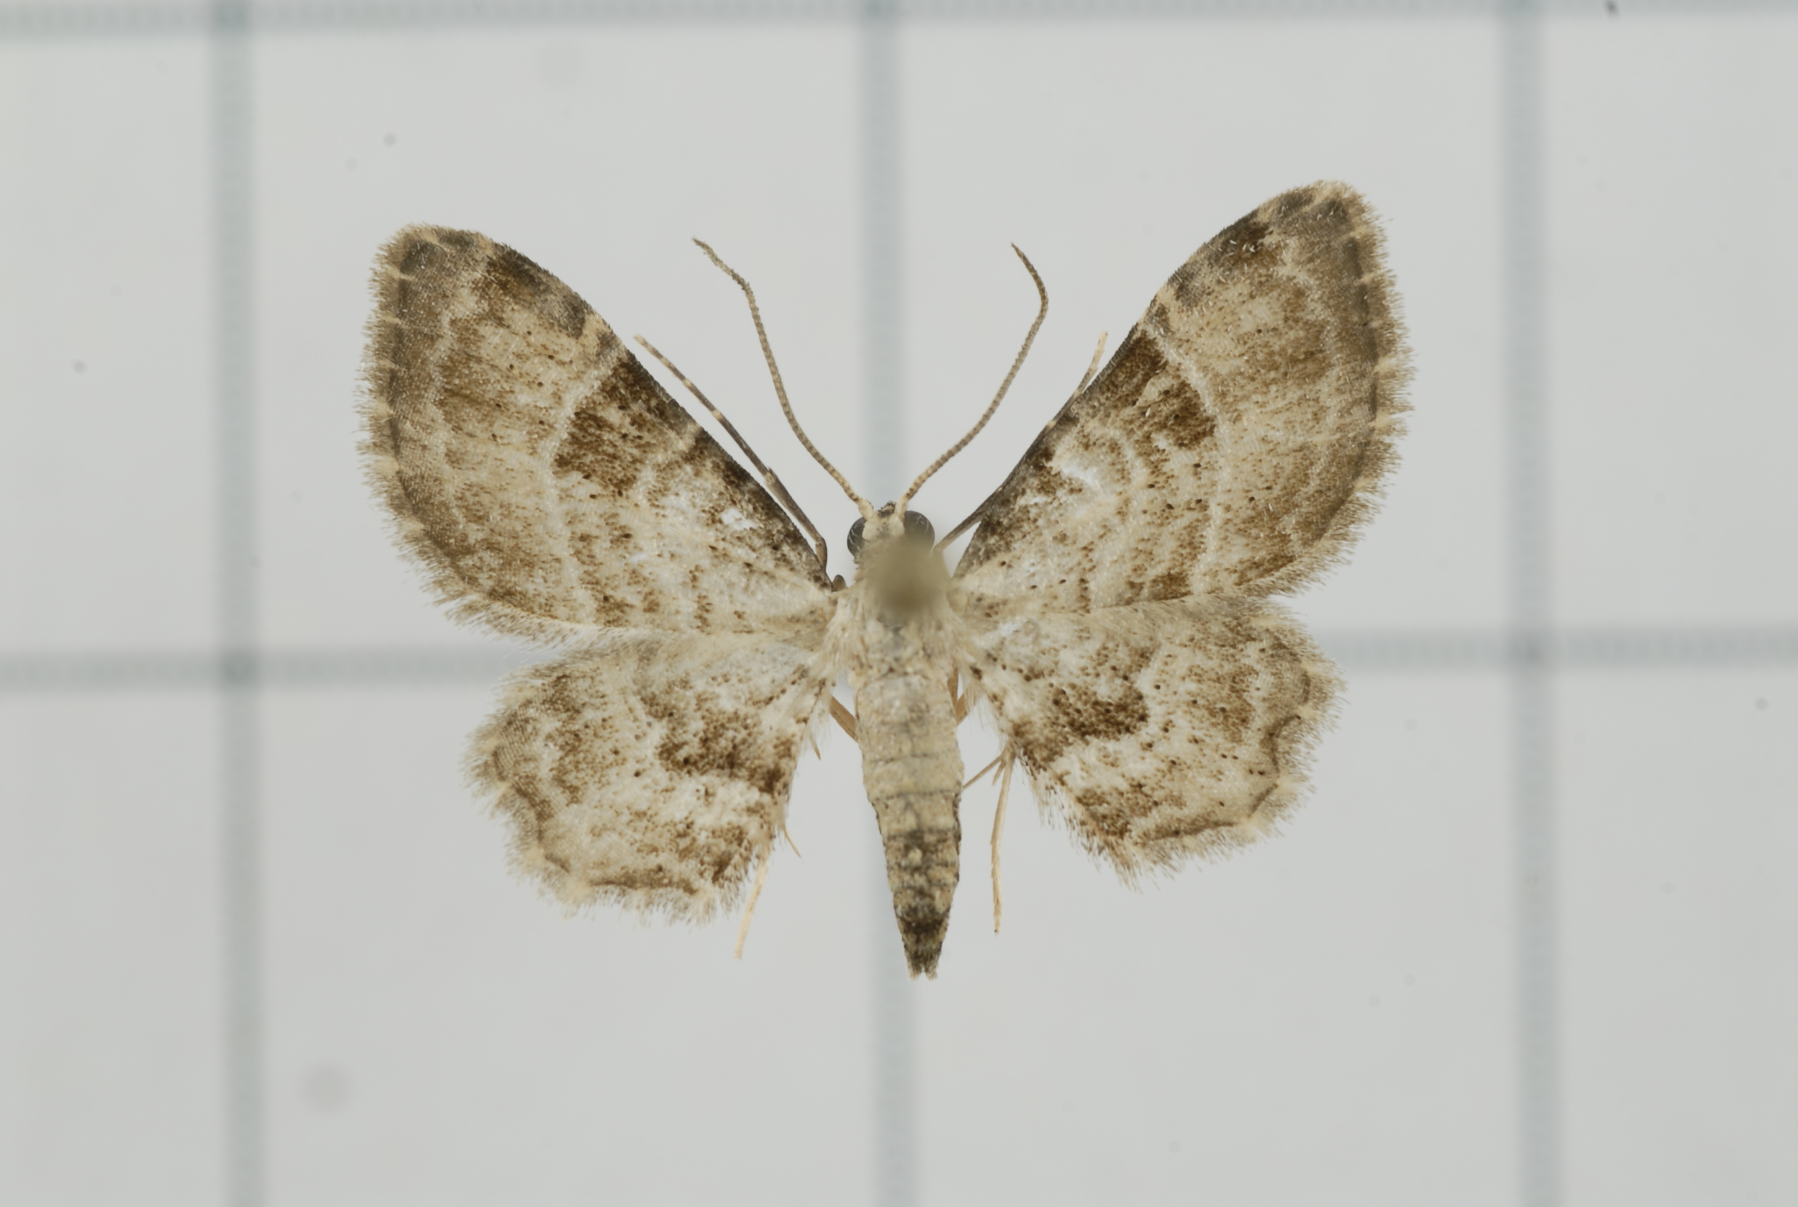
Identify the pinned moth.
Bosara kadooriensis
